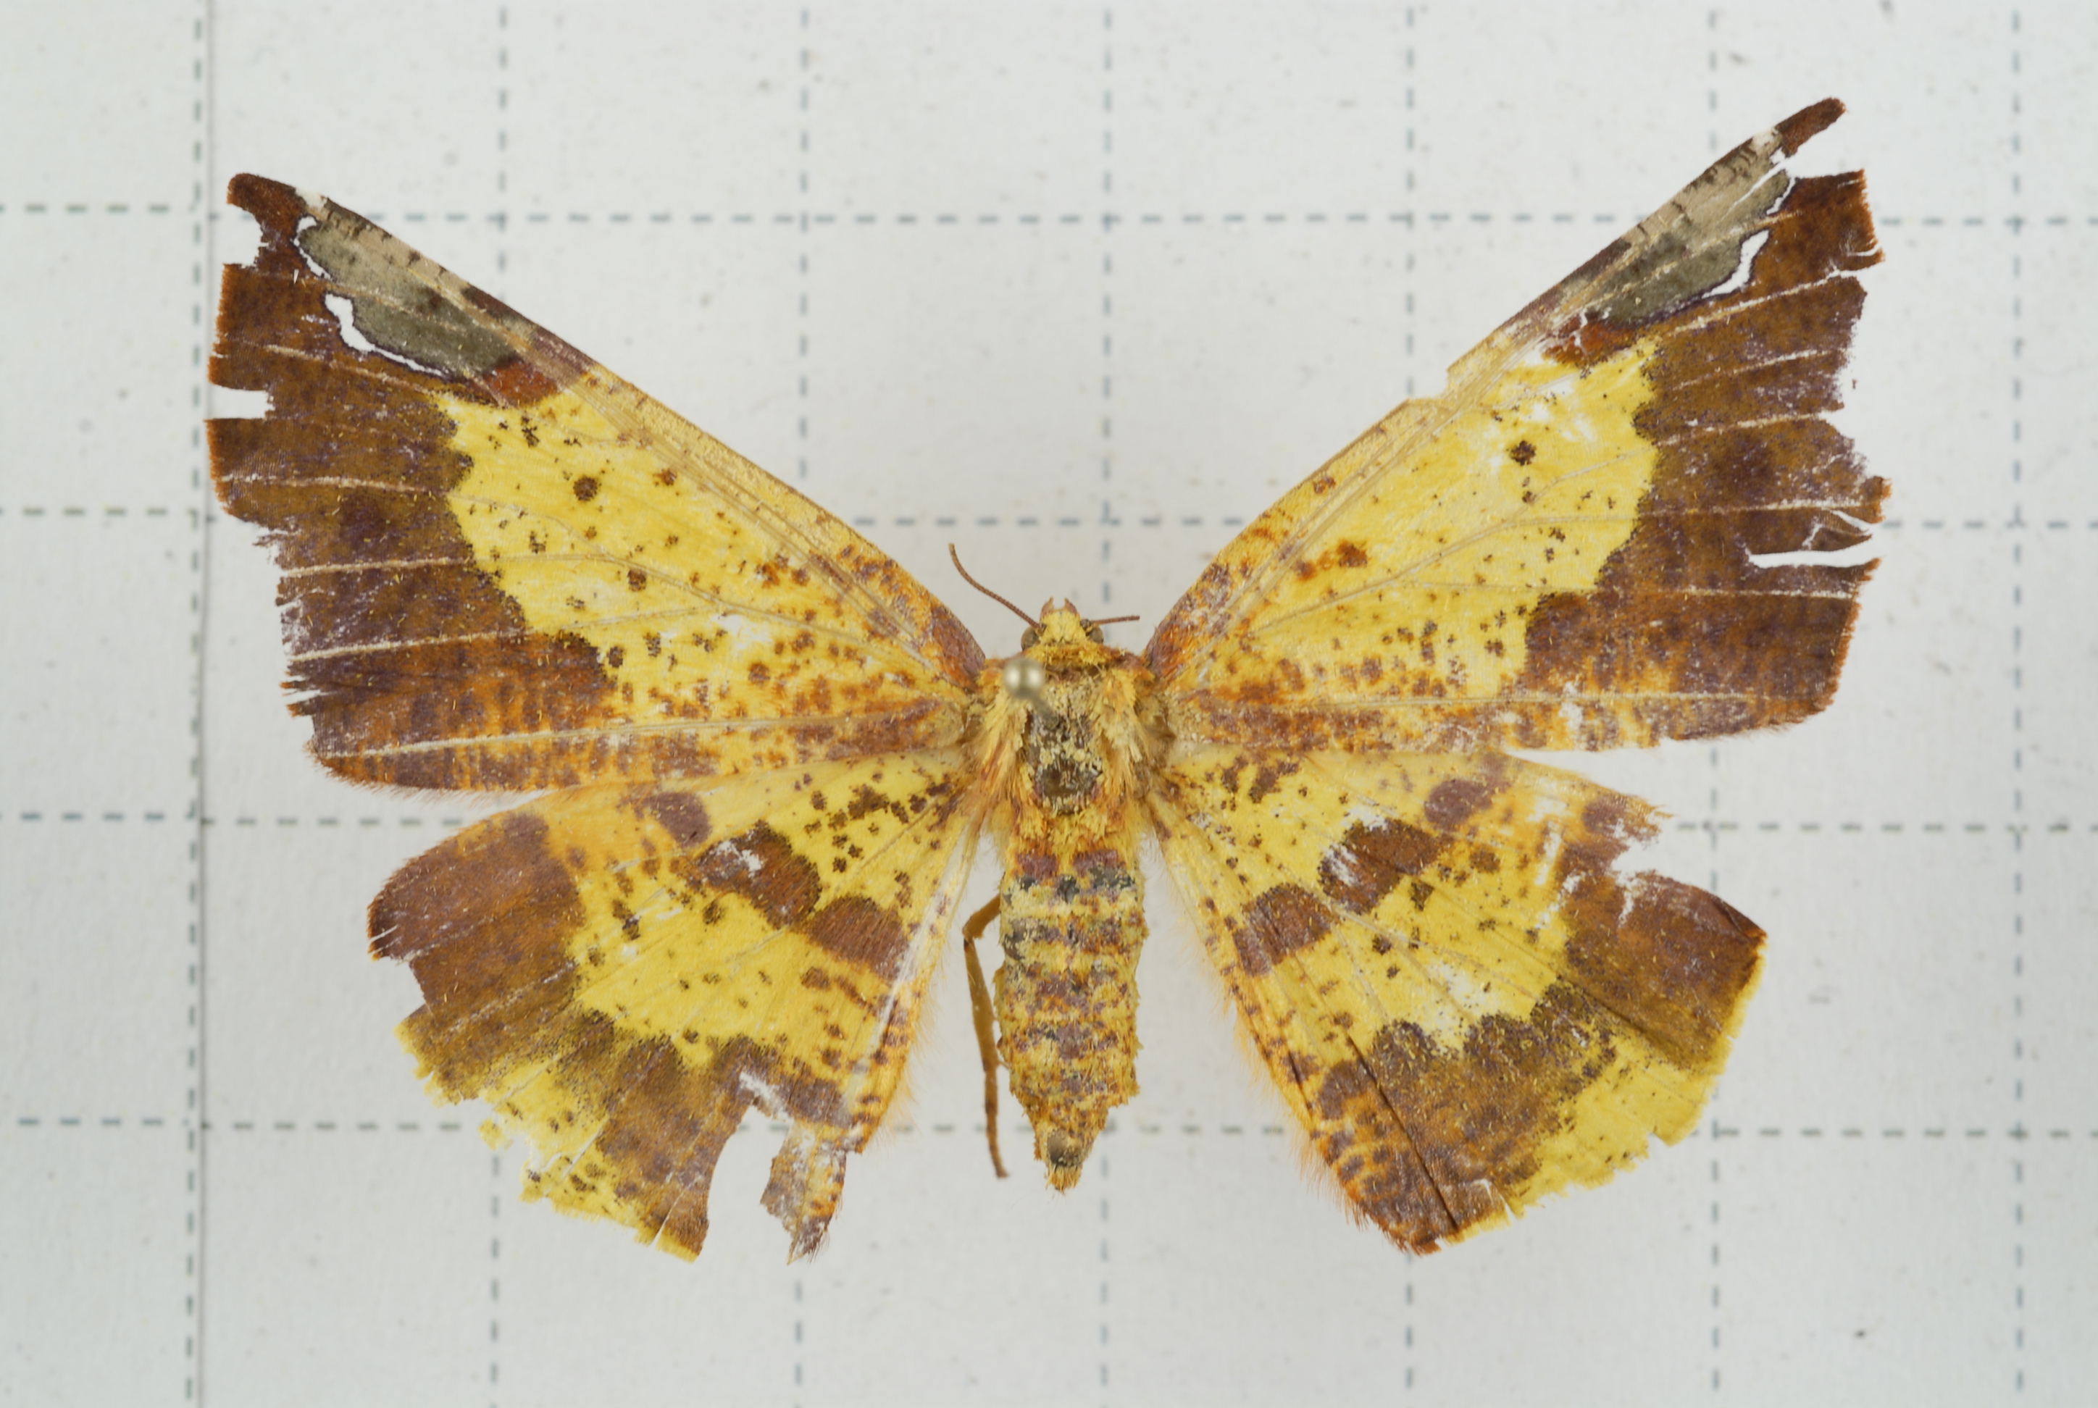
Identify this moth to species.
Pseudomiza leucogonia
